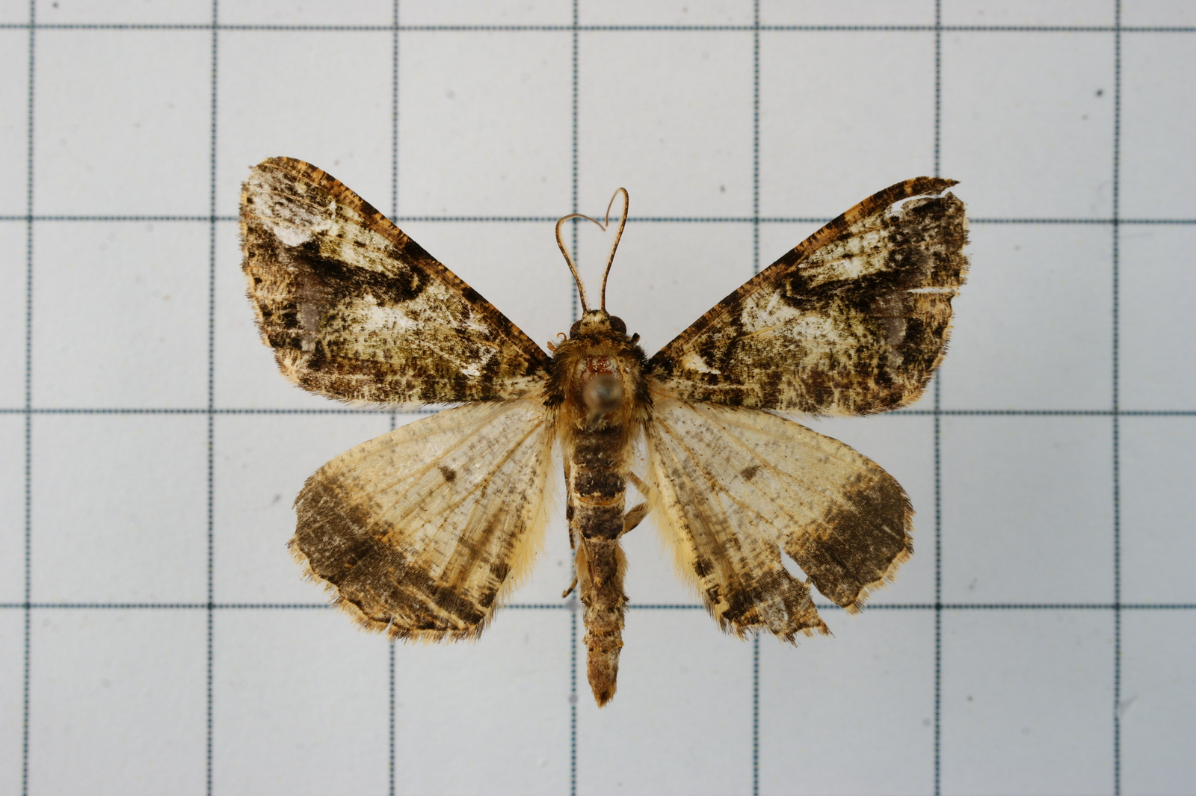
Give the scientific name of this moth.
Gasterocome pannosaria orta
